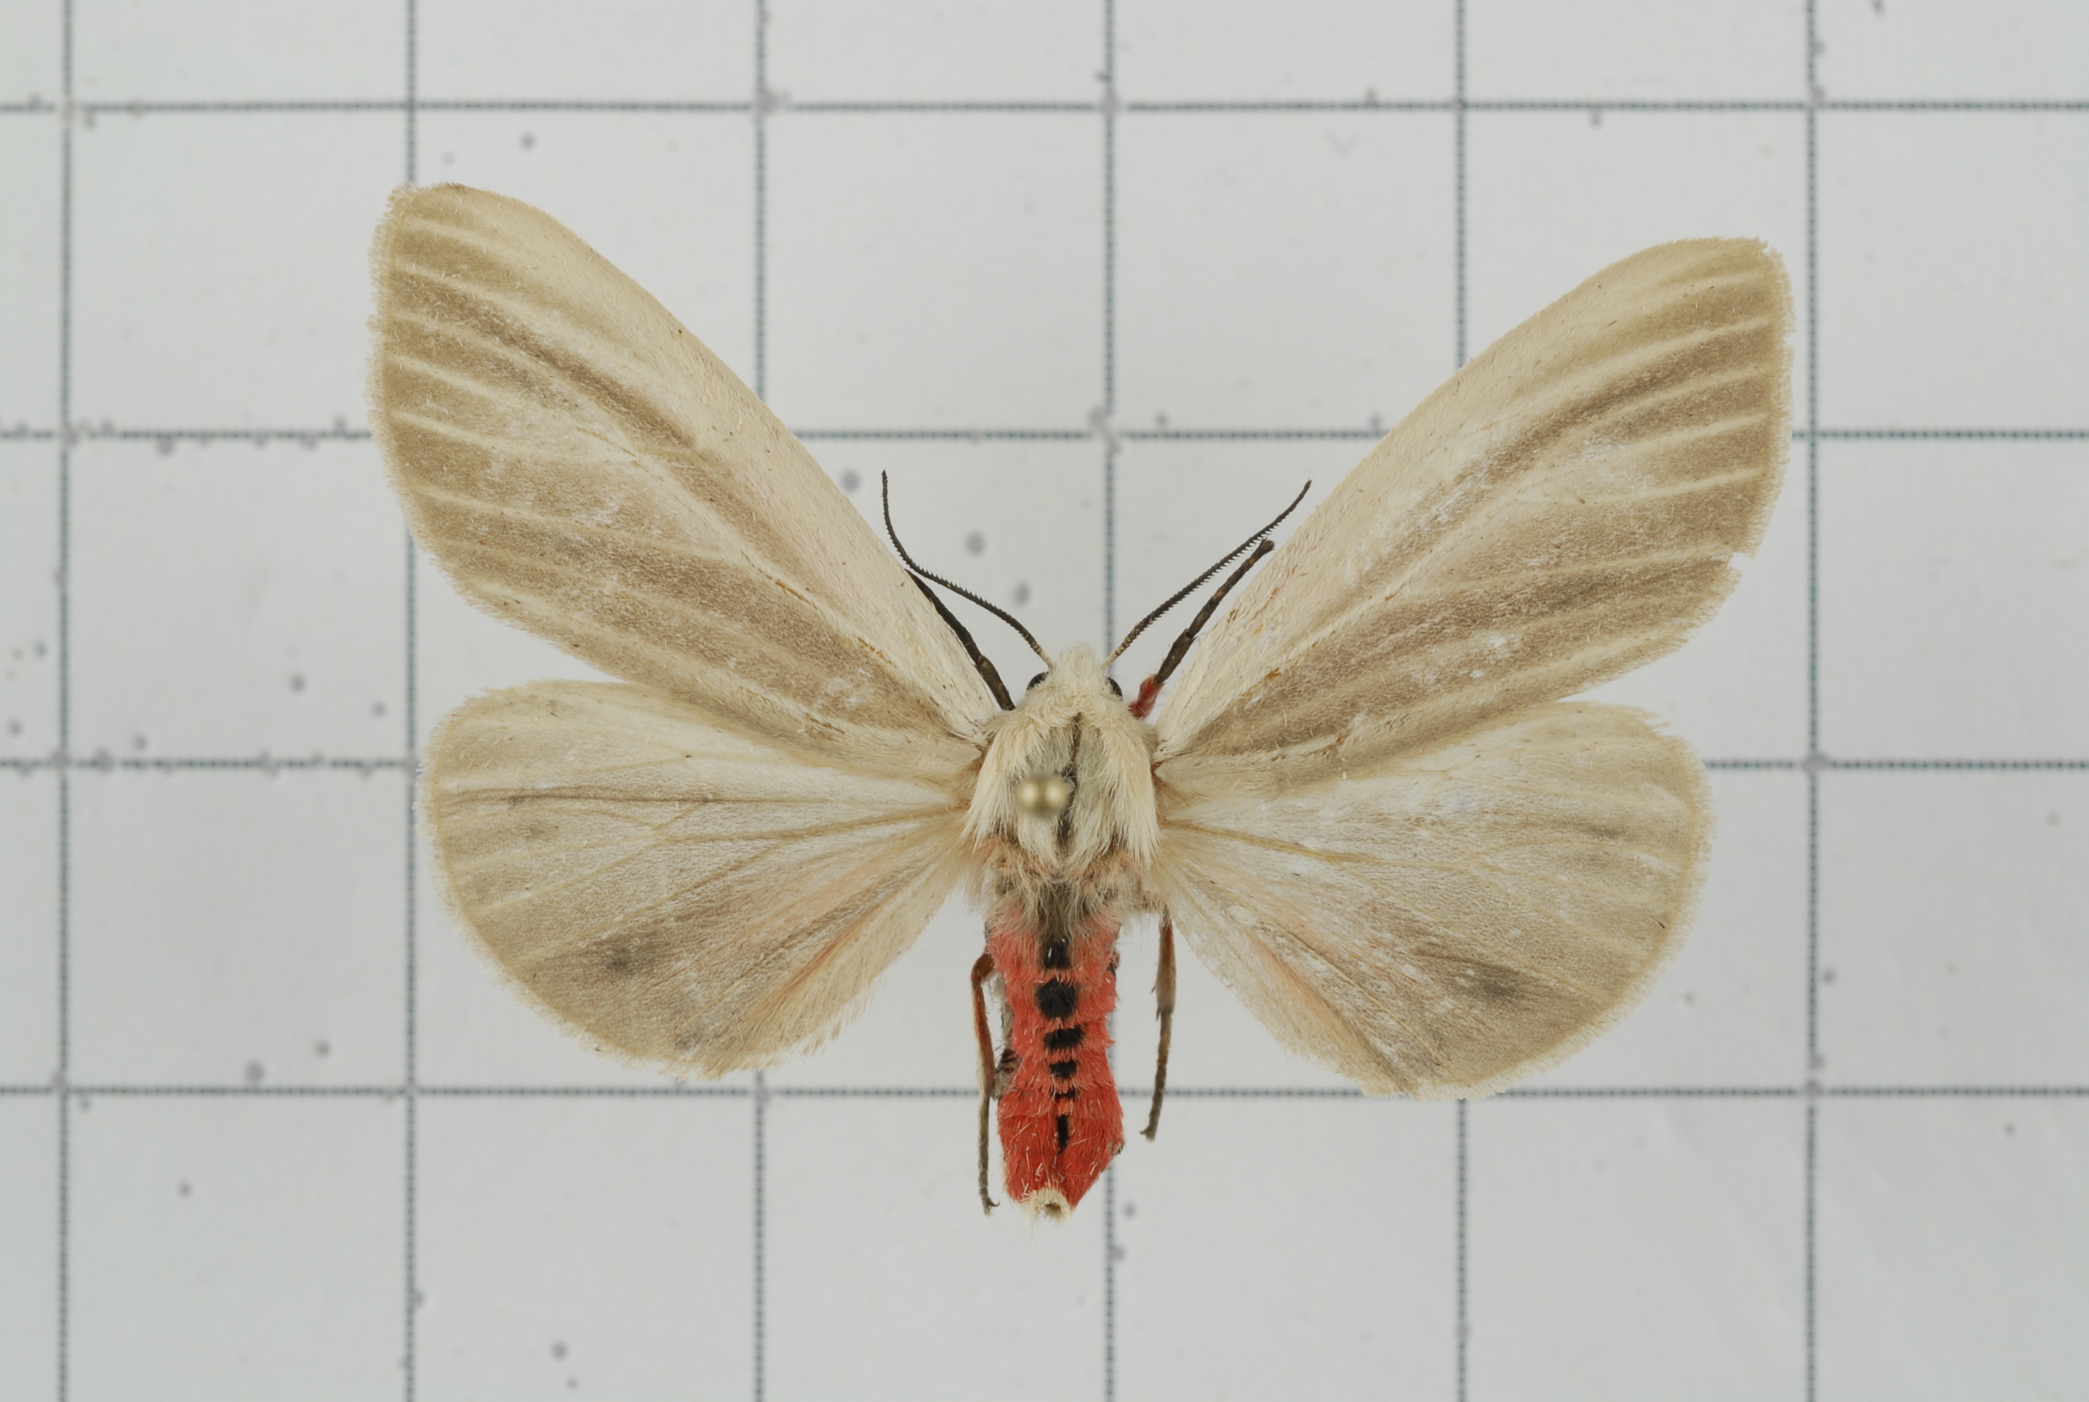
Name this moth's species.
Spilarctia contaminata
